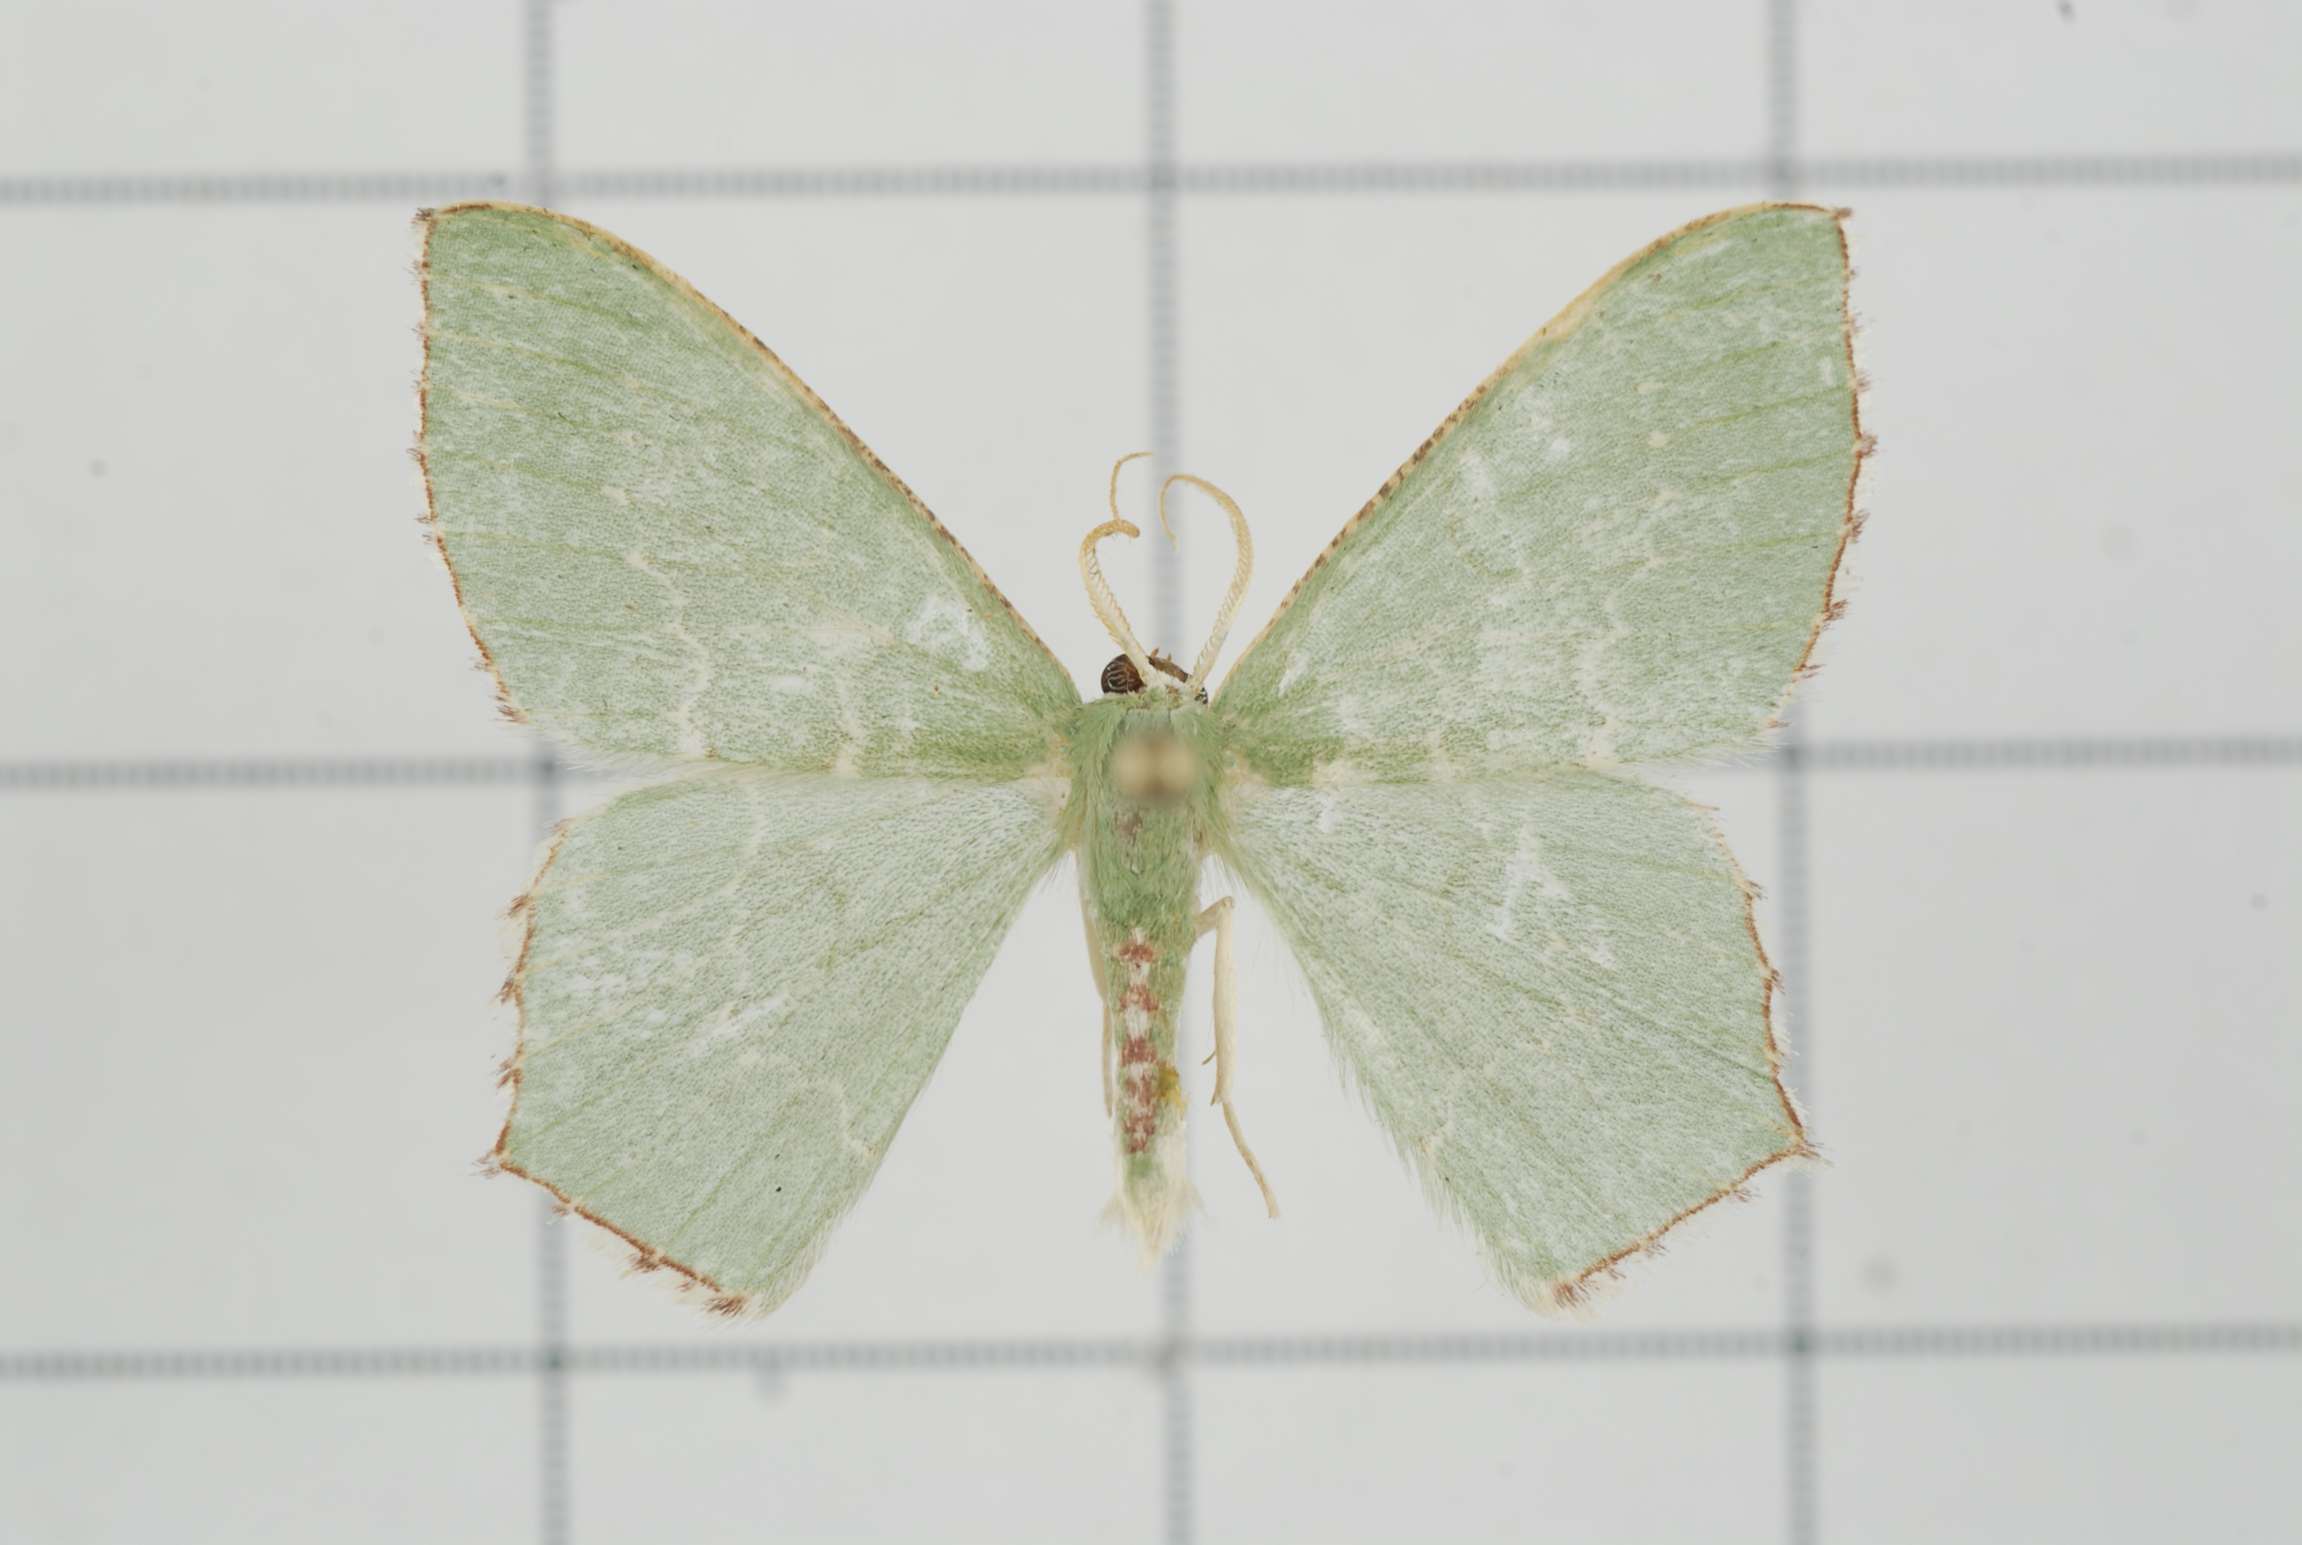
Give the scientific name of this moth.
Hemistola simplex
